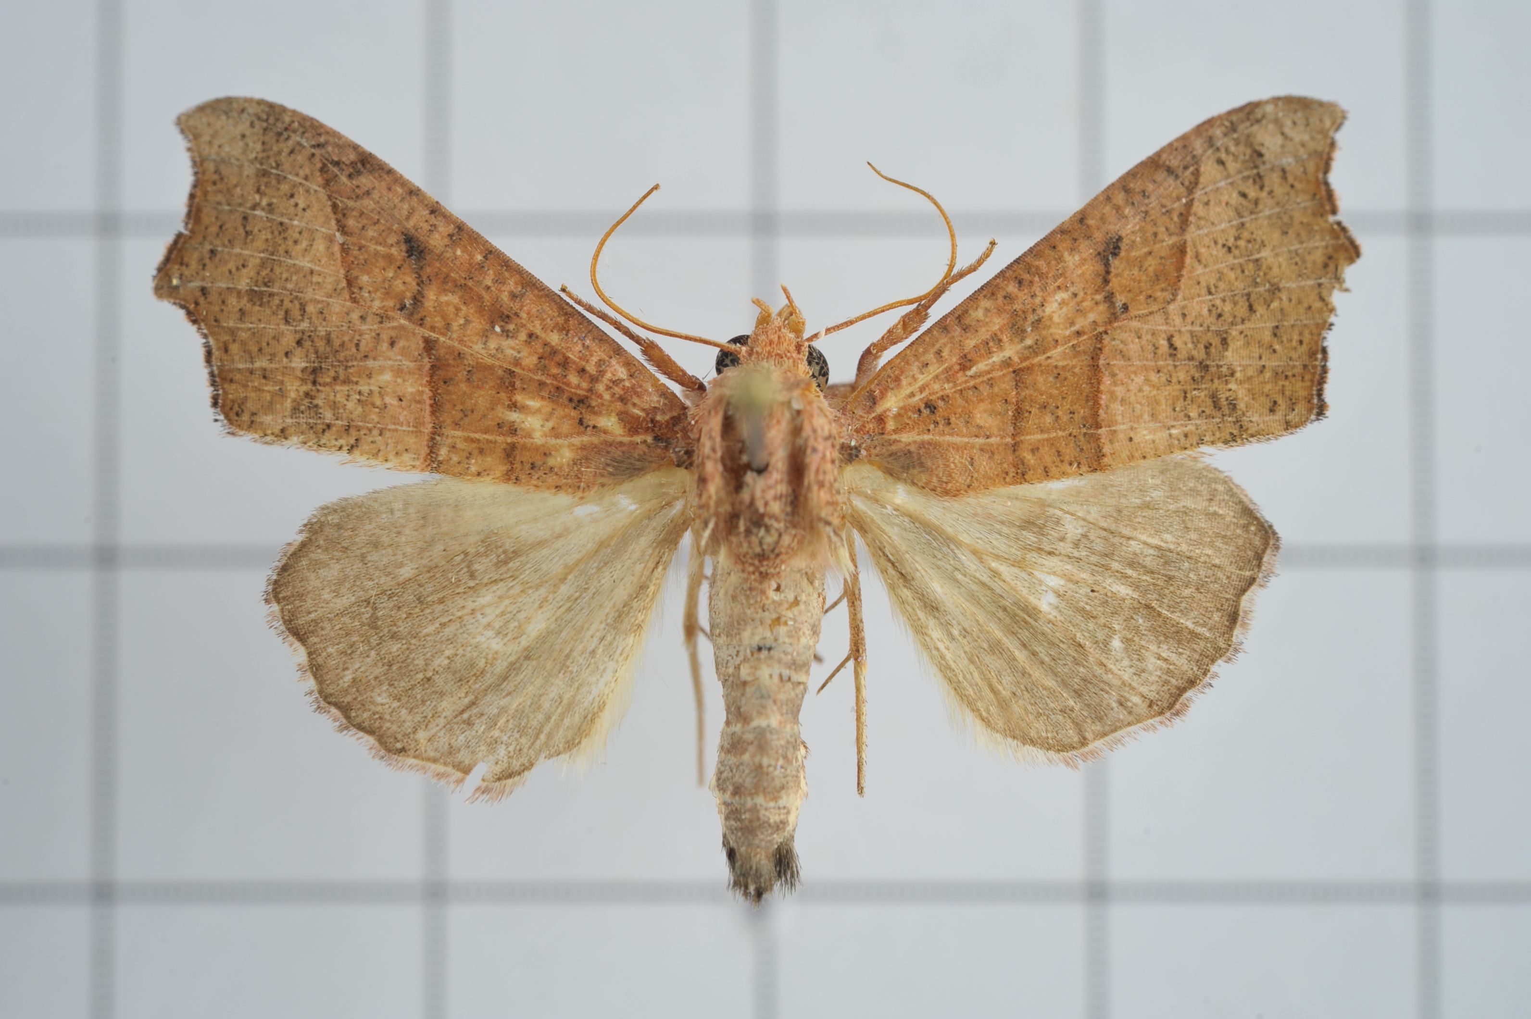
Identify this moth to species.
Gonitis mesogona
